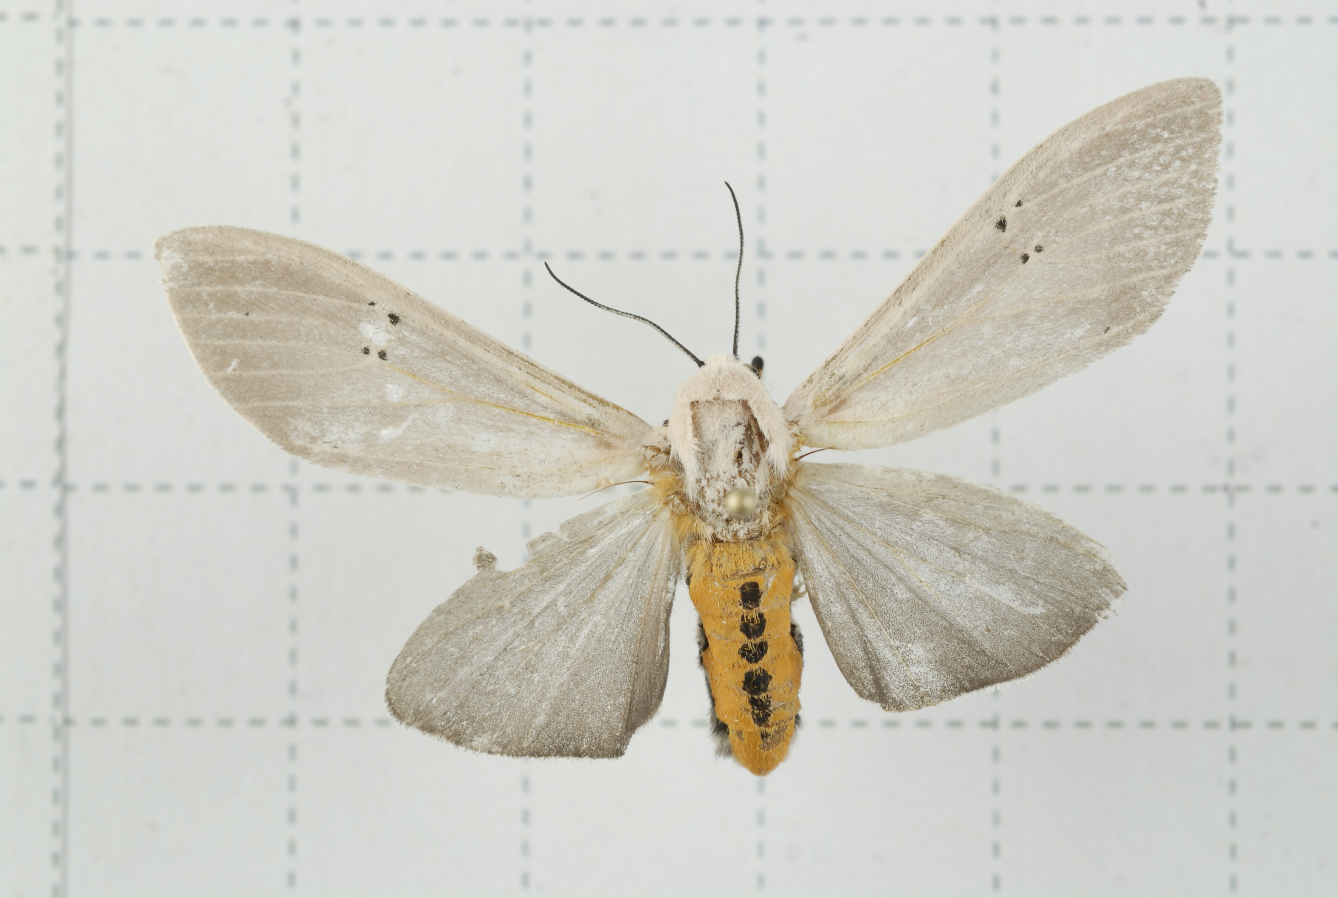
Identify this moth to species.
Creatonotos transiens koni
